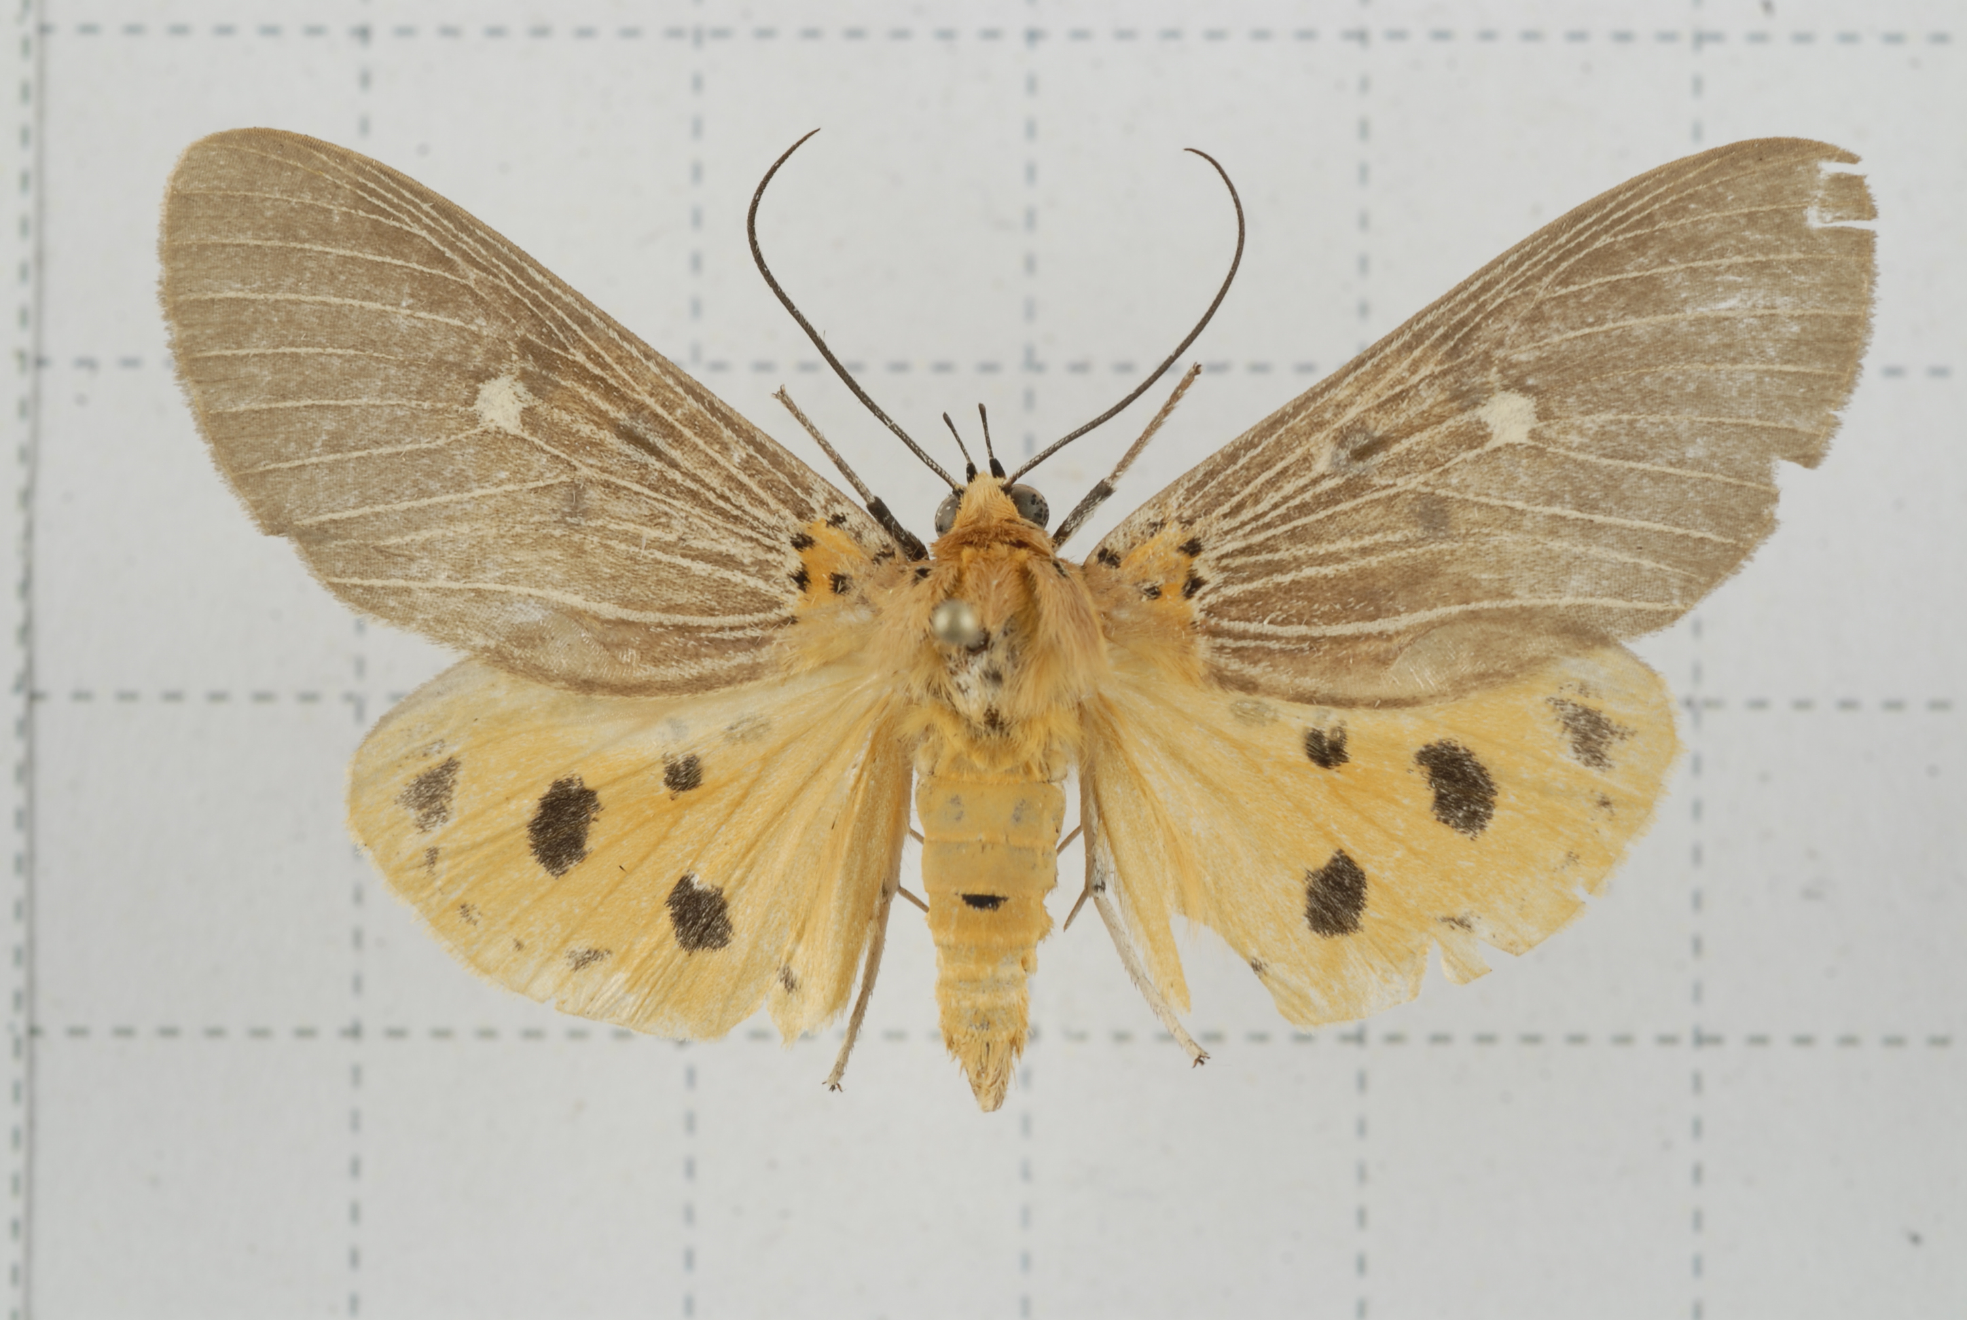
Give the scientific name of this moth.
Asota caricae
